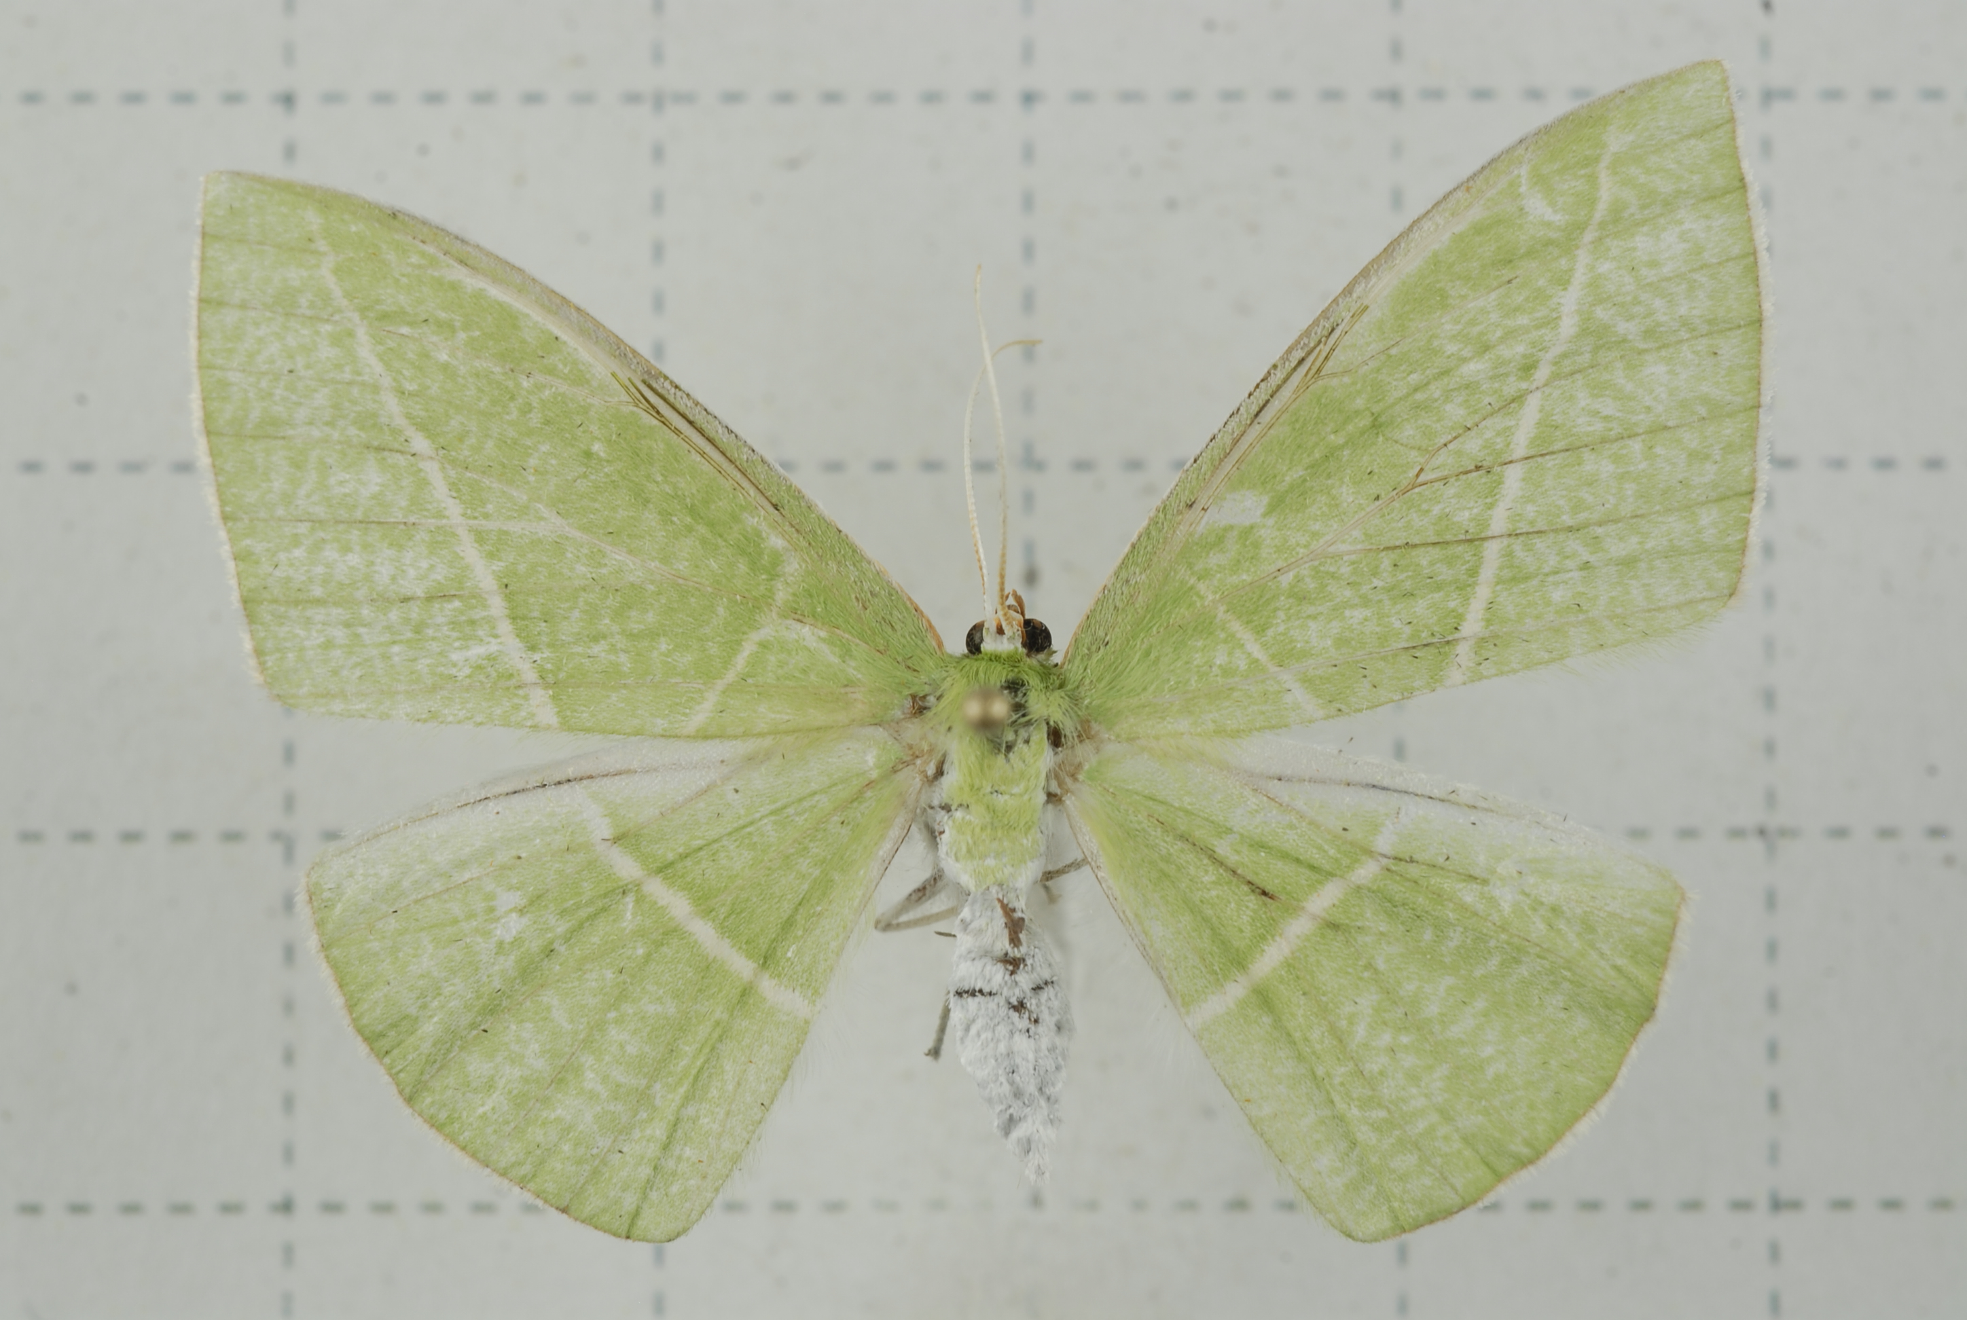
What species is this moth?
Tanaoctenia haliaria
